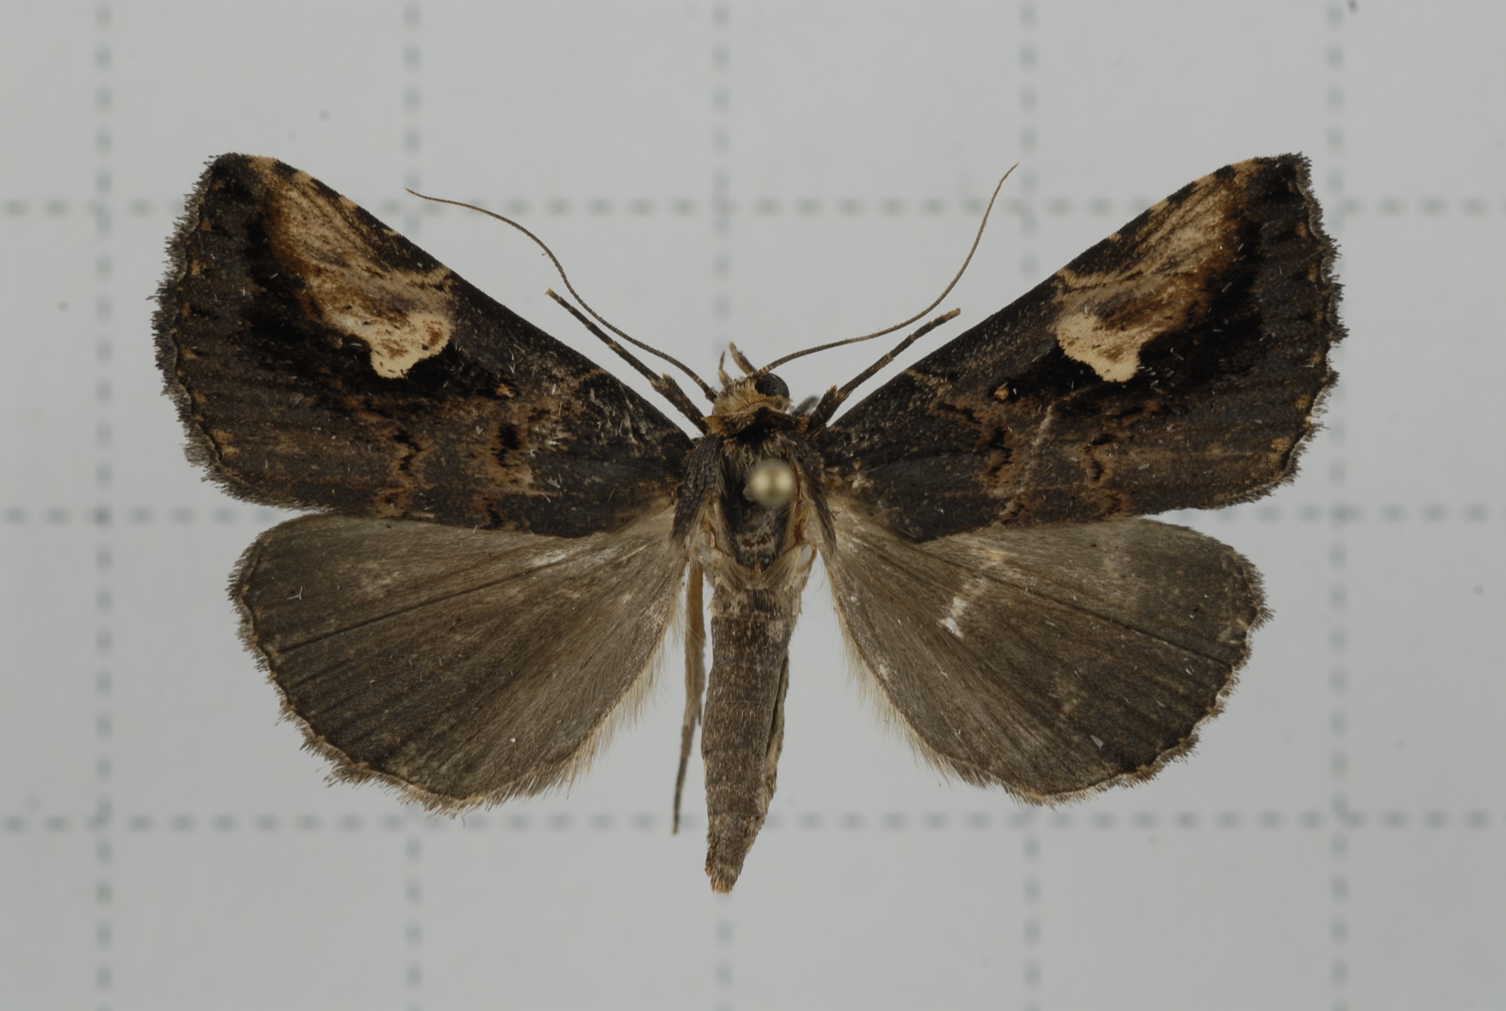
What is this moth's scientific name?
Pseudosphetta moorei
